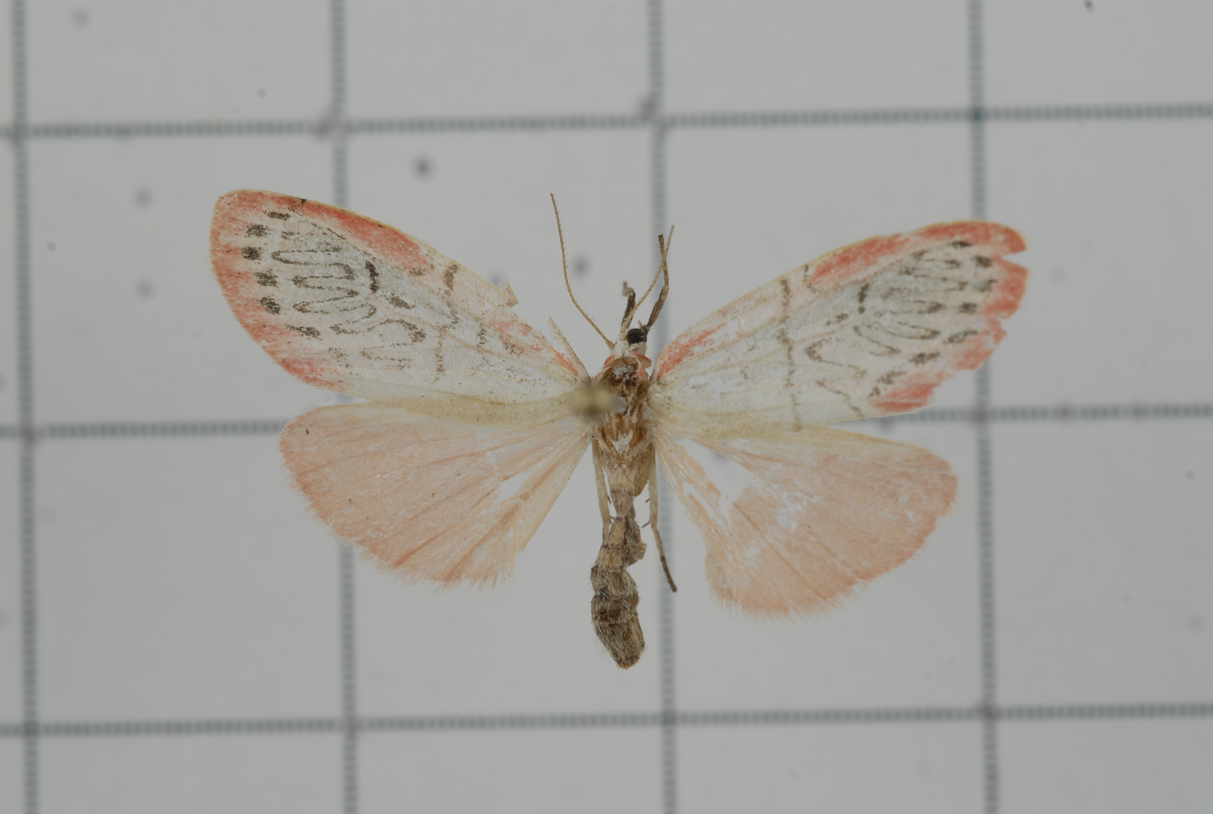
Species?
Miltochrista ziczac
